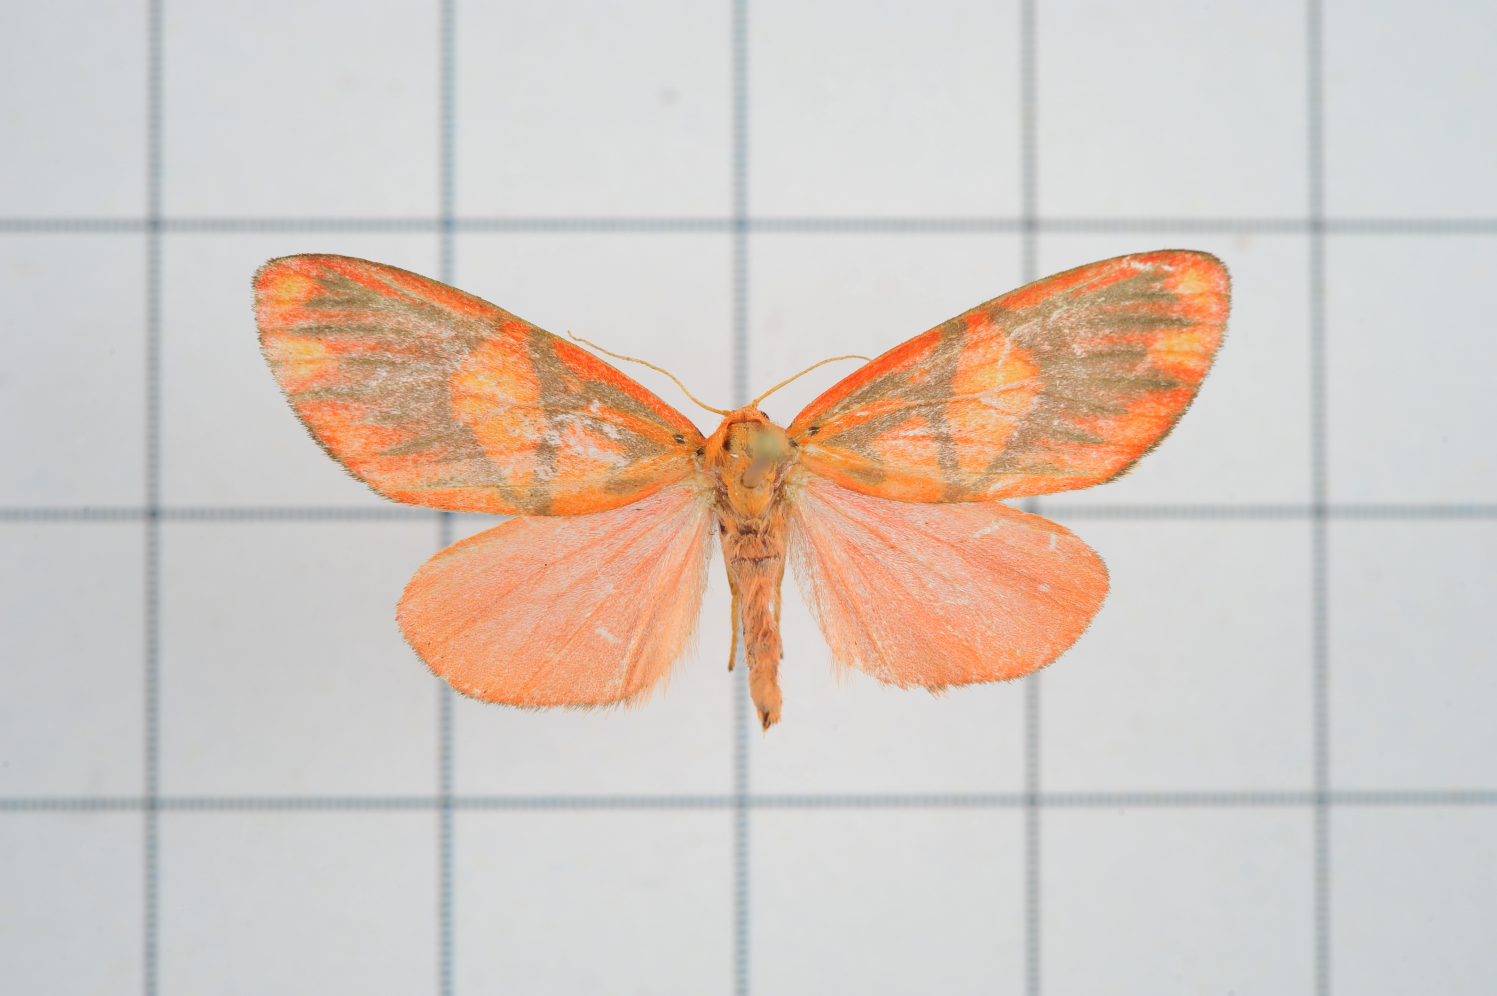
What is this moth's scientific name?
Matsumursine horishanella
